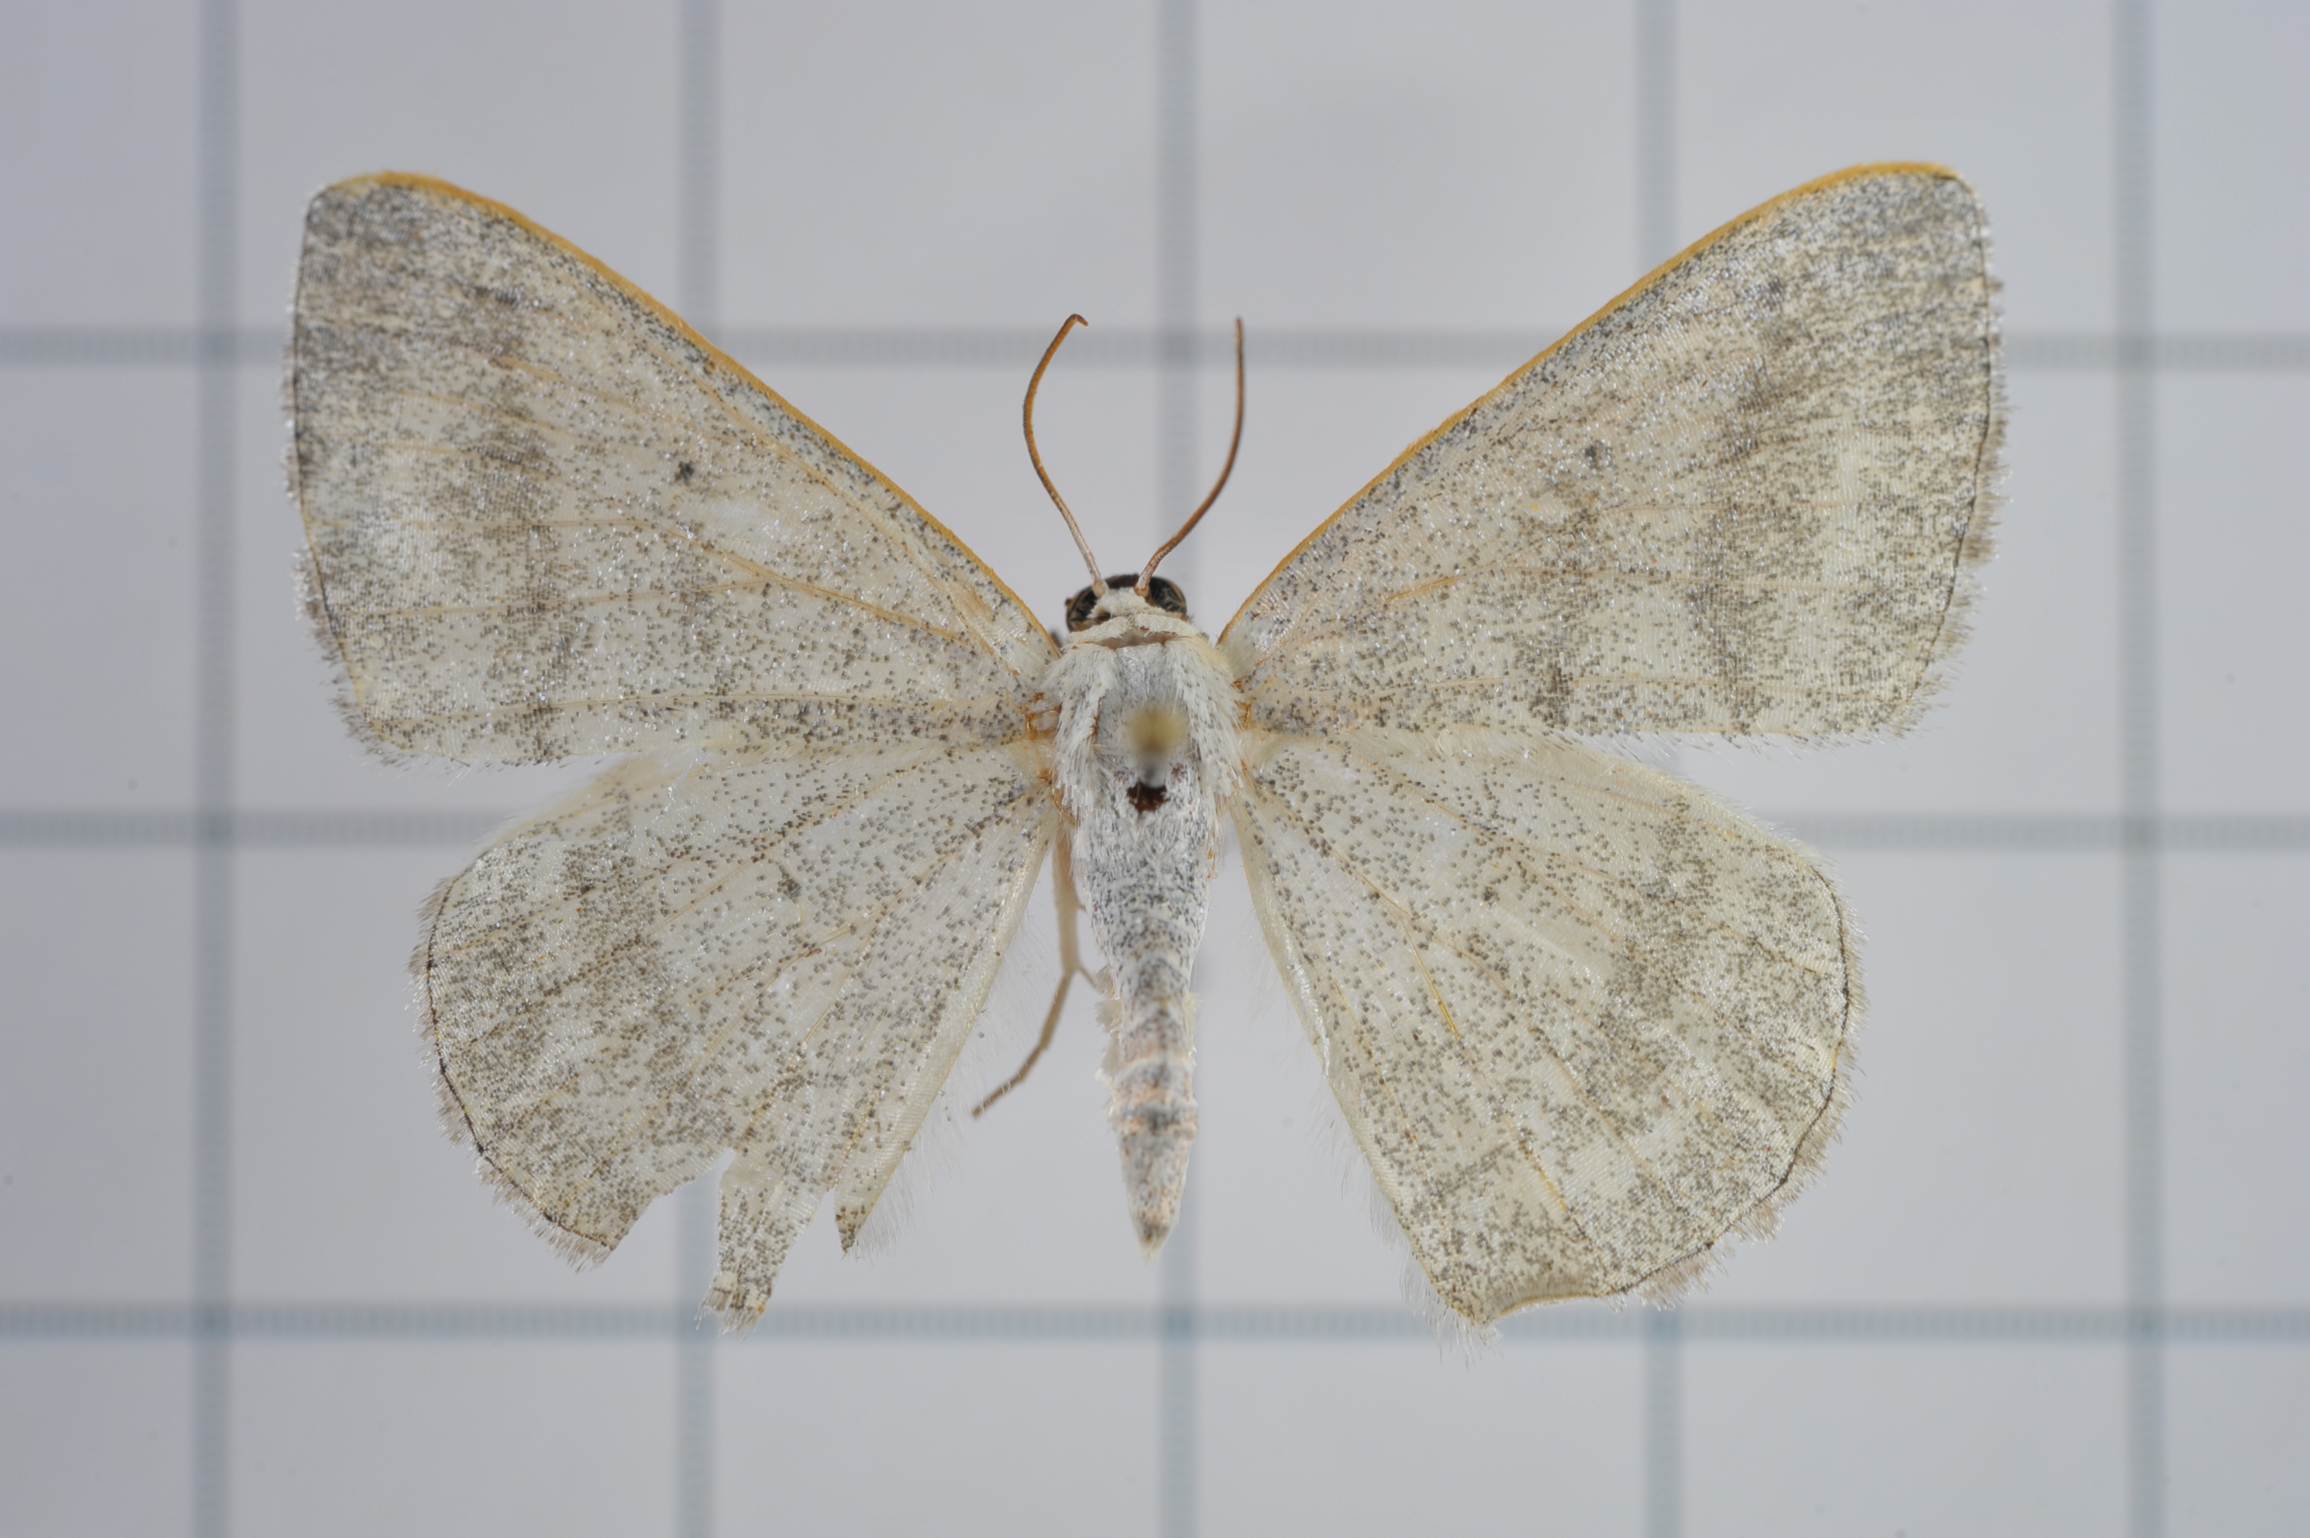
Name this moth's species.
Lomographa platyleucata marginata
